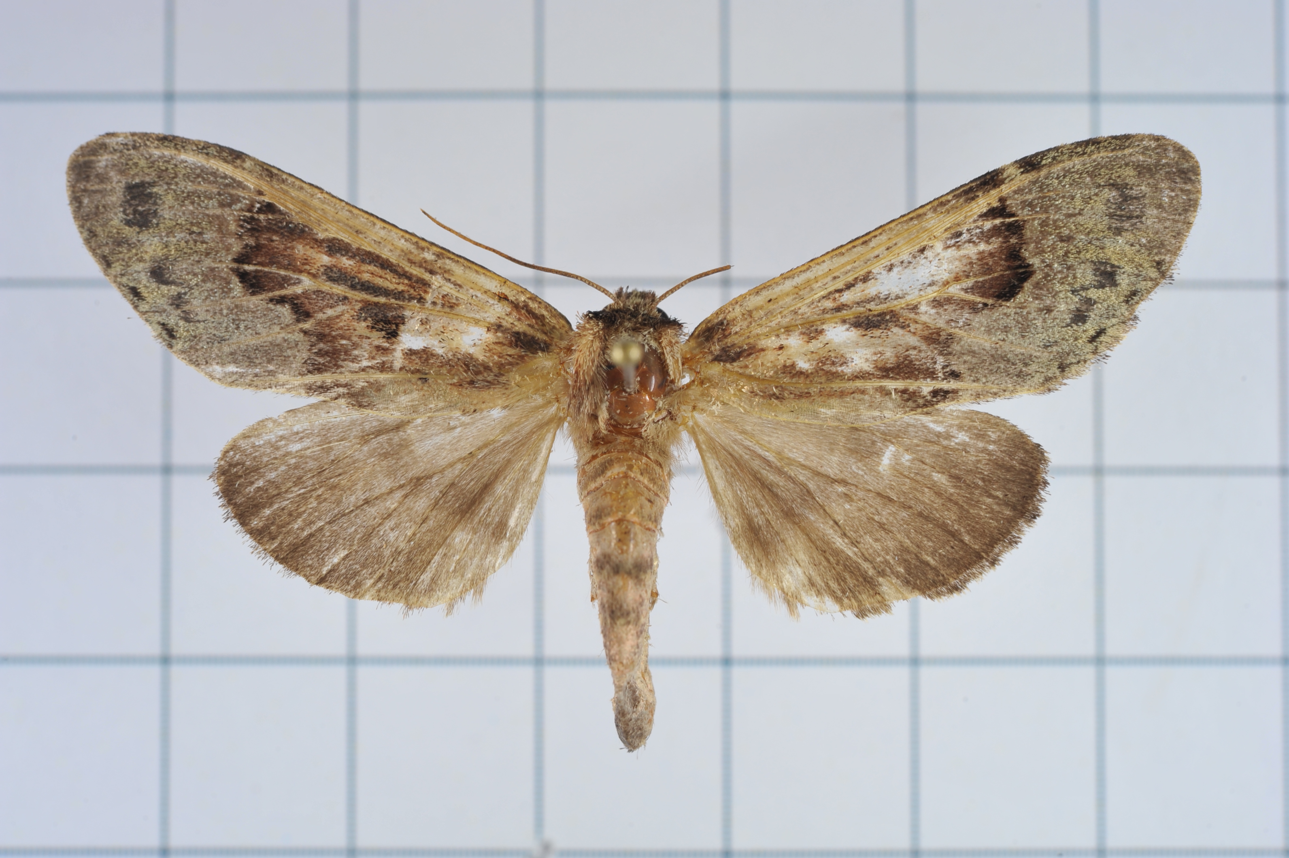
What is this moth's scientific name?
Semidonta basalis
